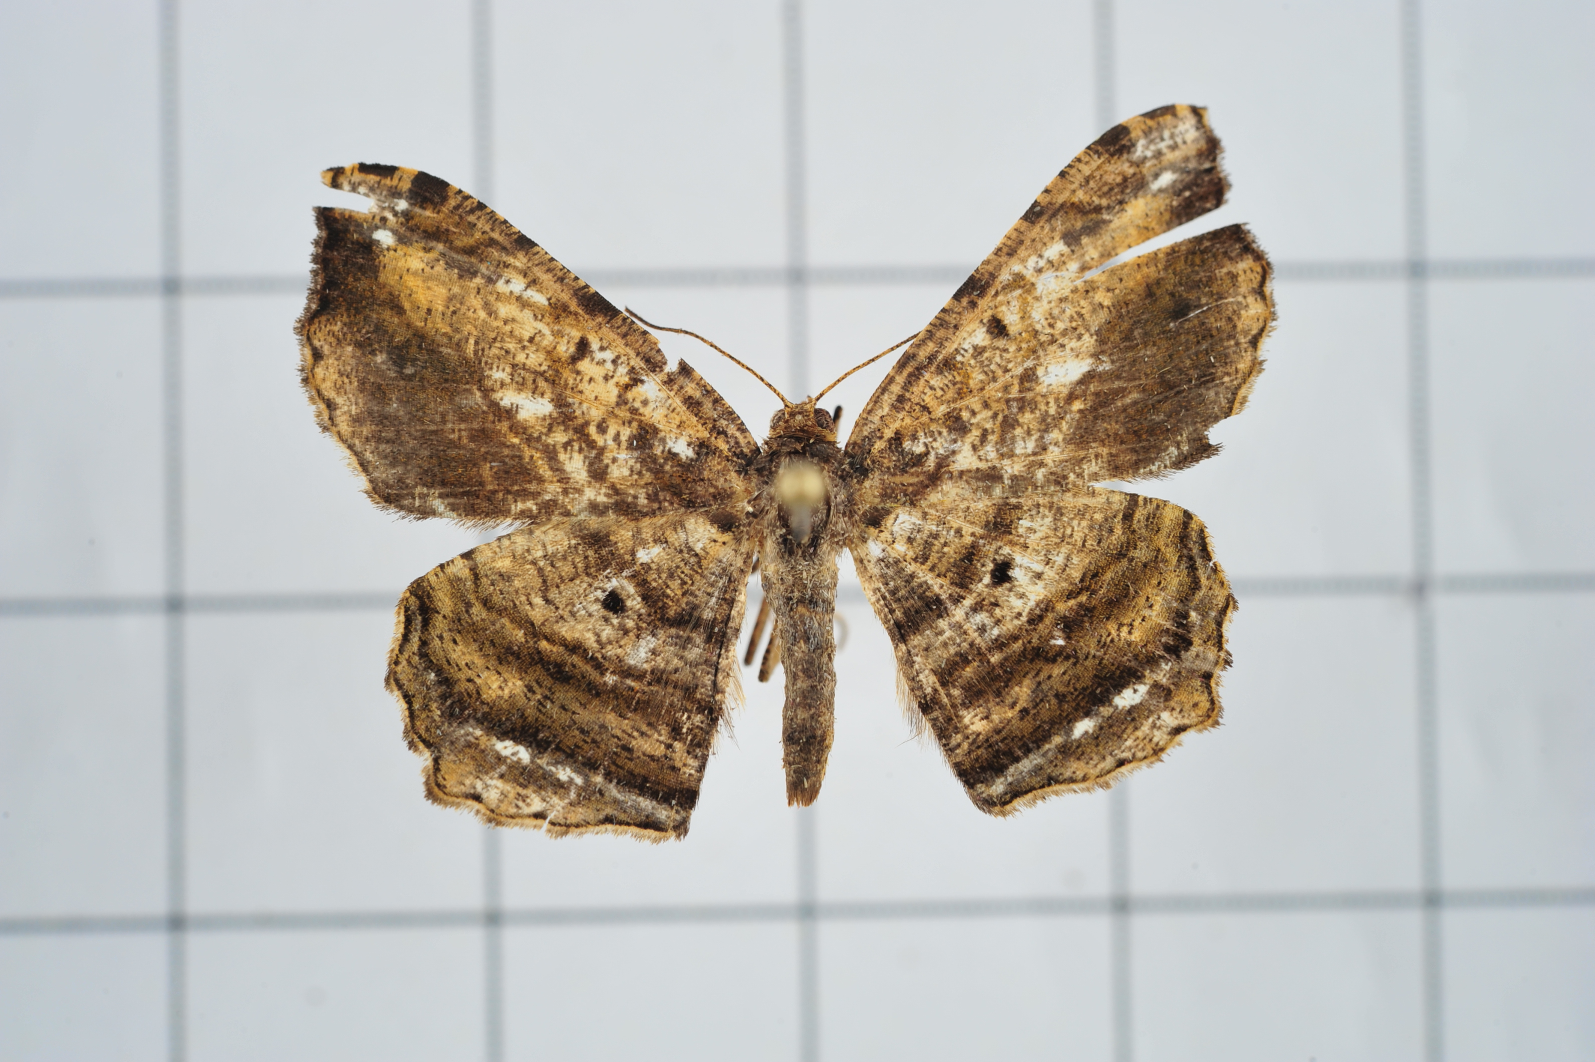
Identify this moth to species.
Macaria binazira
